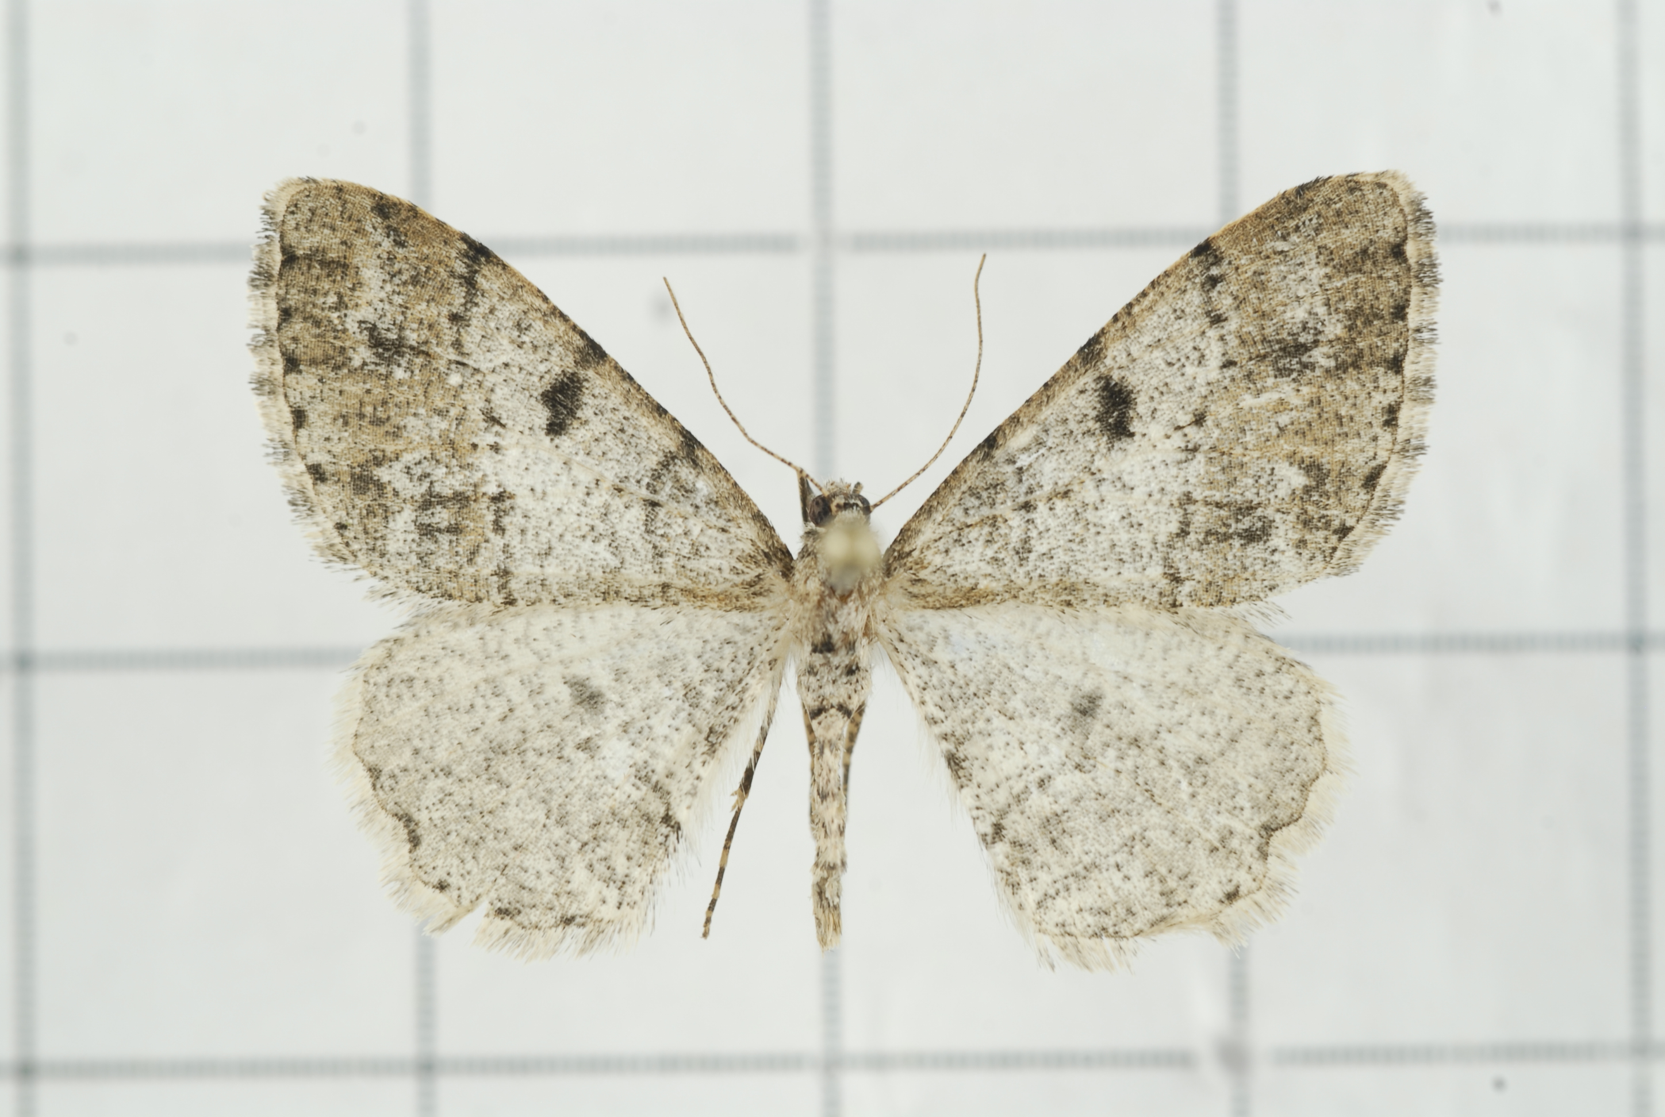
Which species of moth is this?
Alcis nubeculosa
